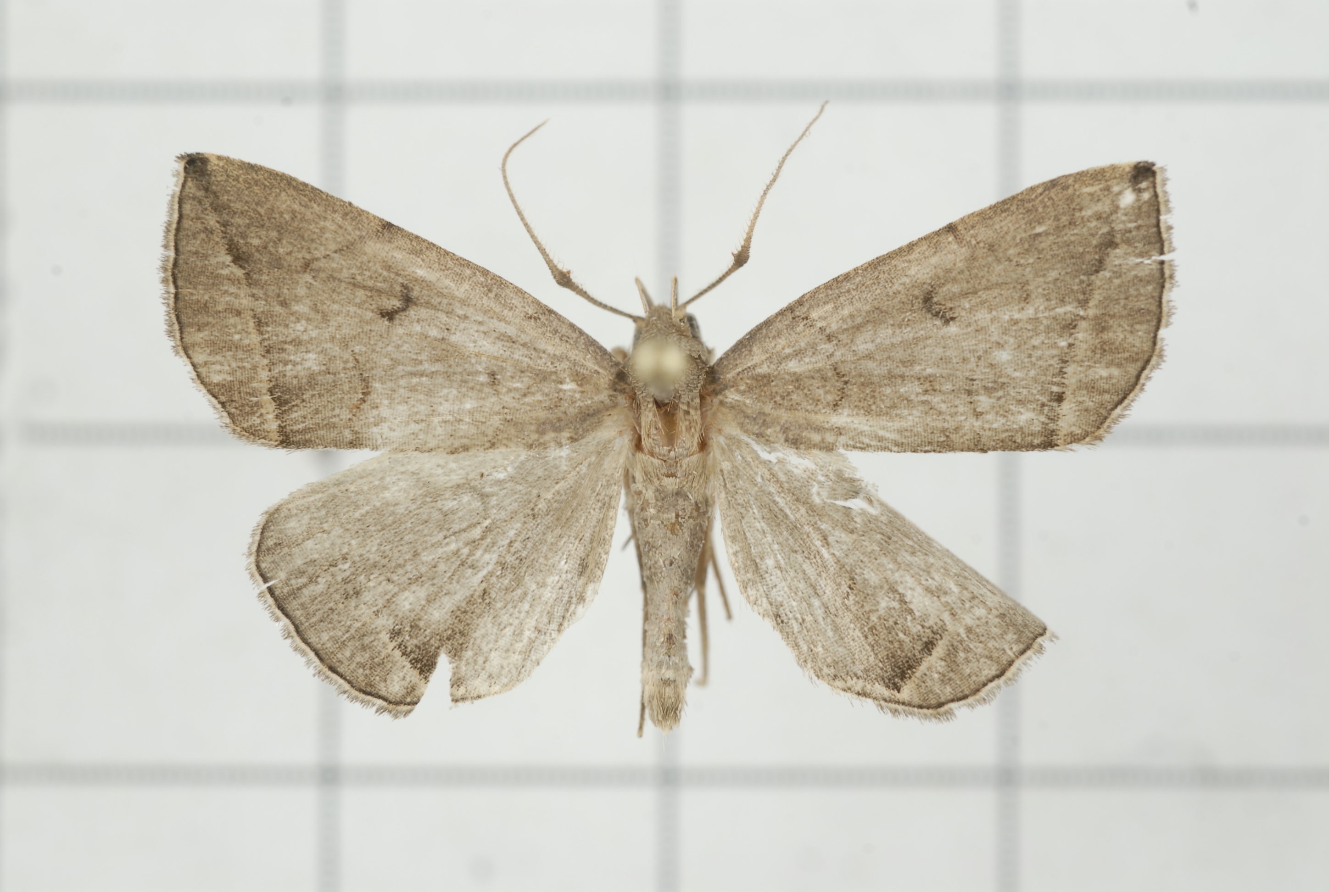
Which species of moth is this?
Treitschkendia subtriplex
